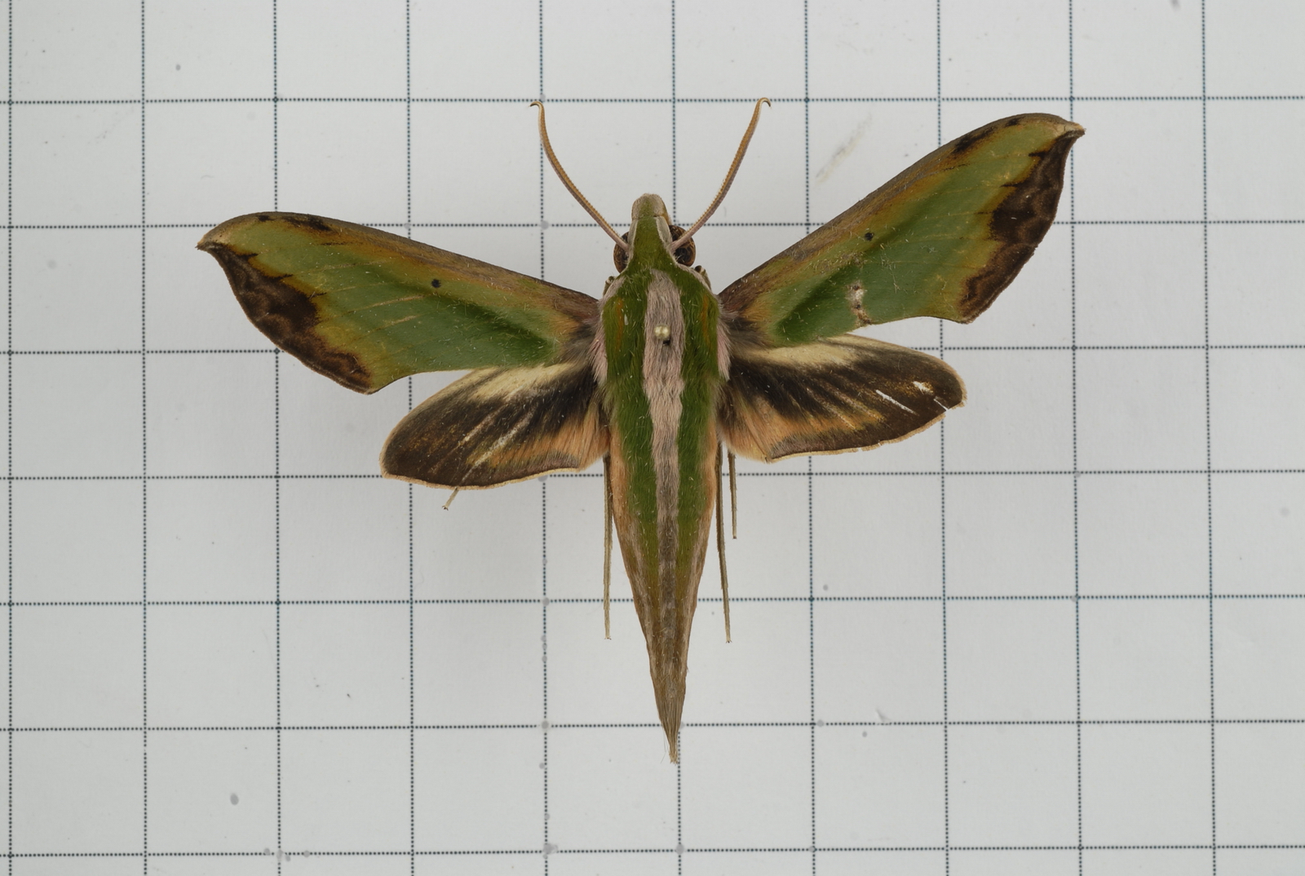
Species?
Pergesa acteus
